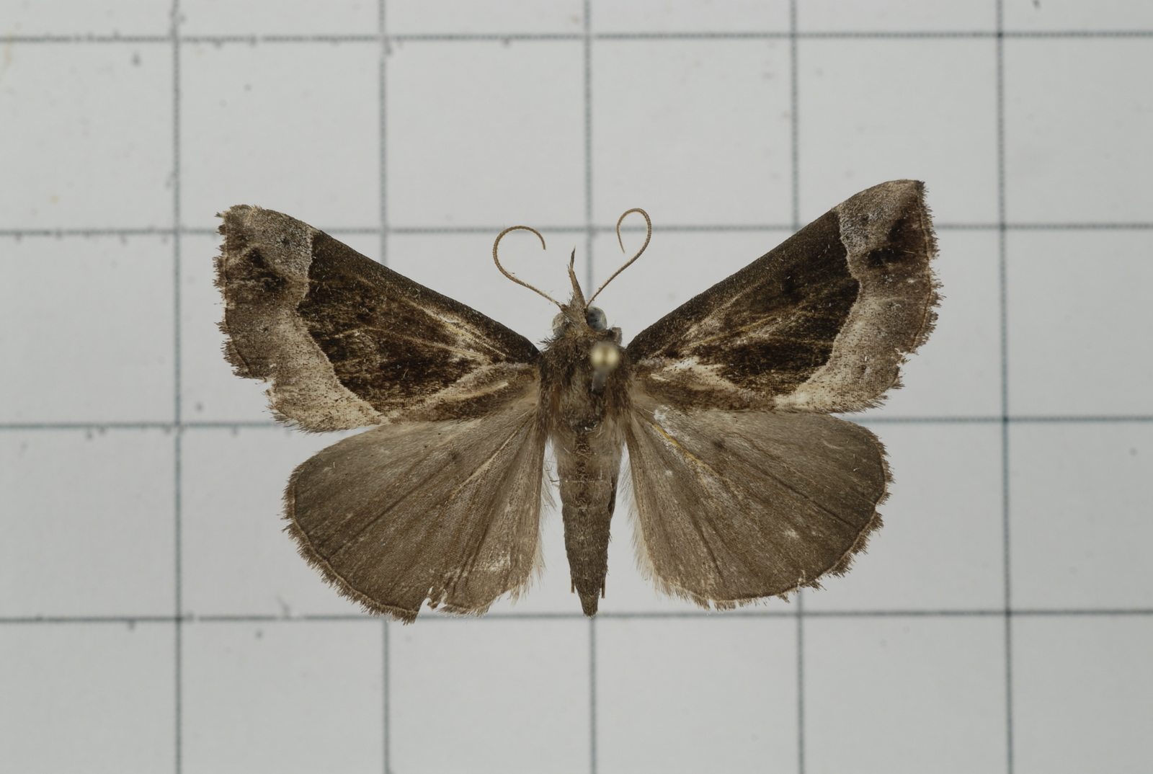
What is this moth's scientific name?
Hypena taiwana
